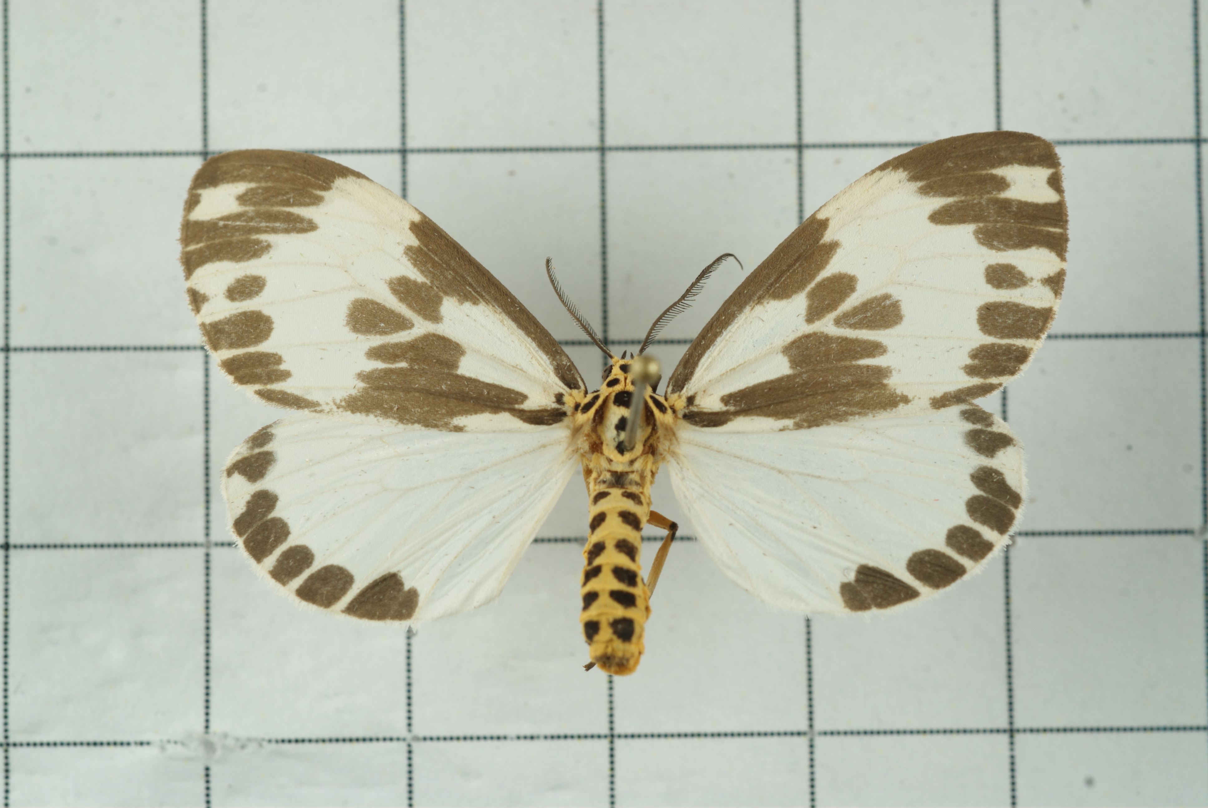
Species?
Nyctemera carissima formosana
